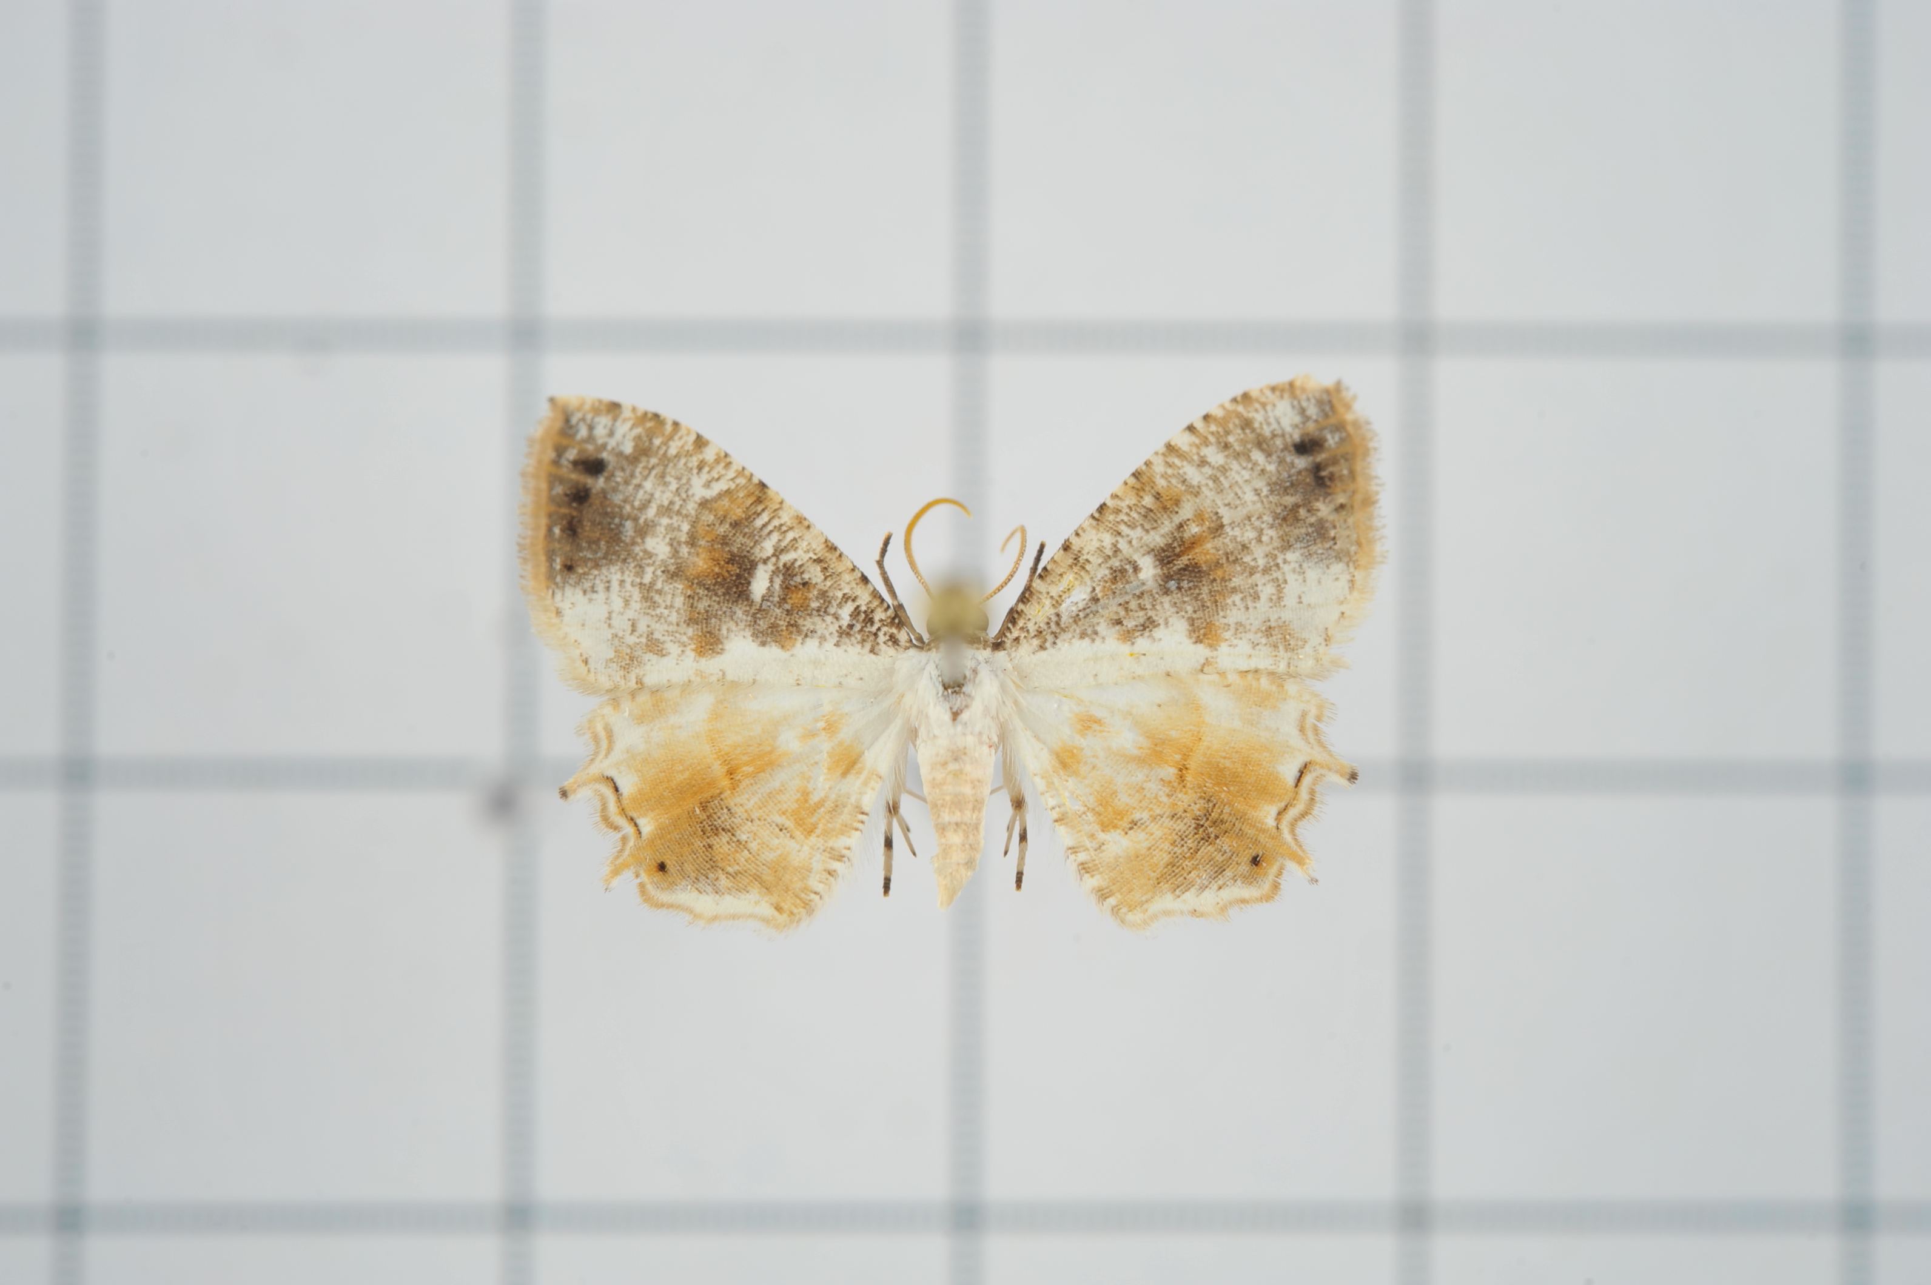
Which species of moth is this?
Europlema quadripunctata
